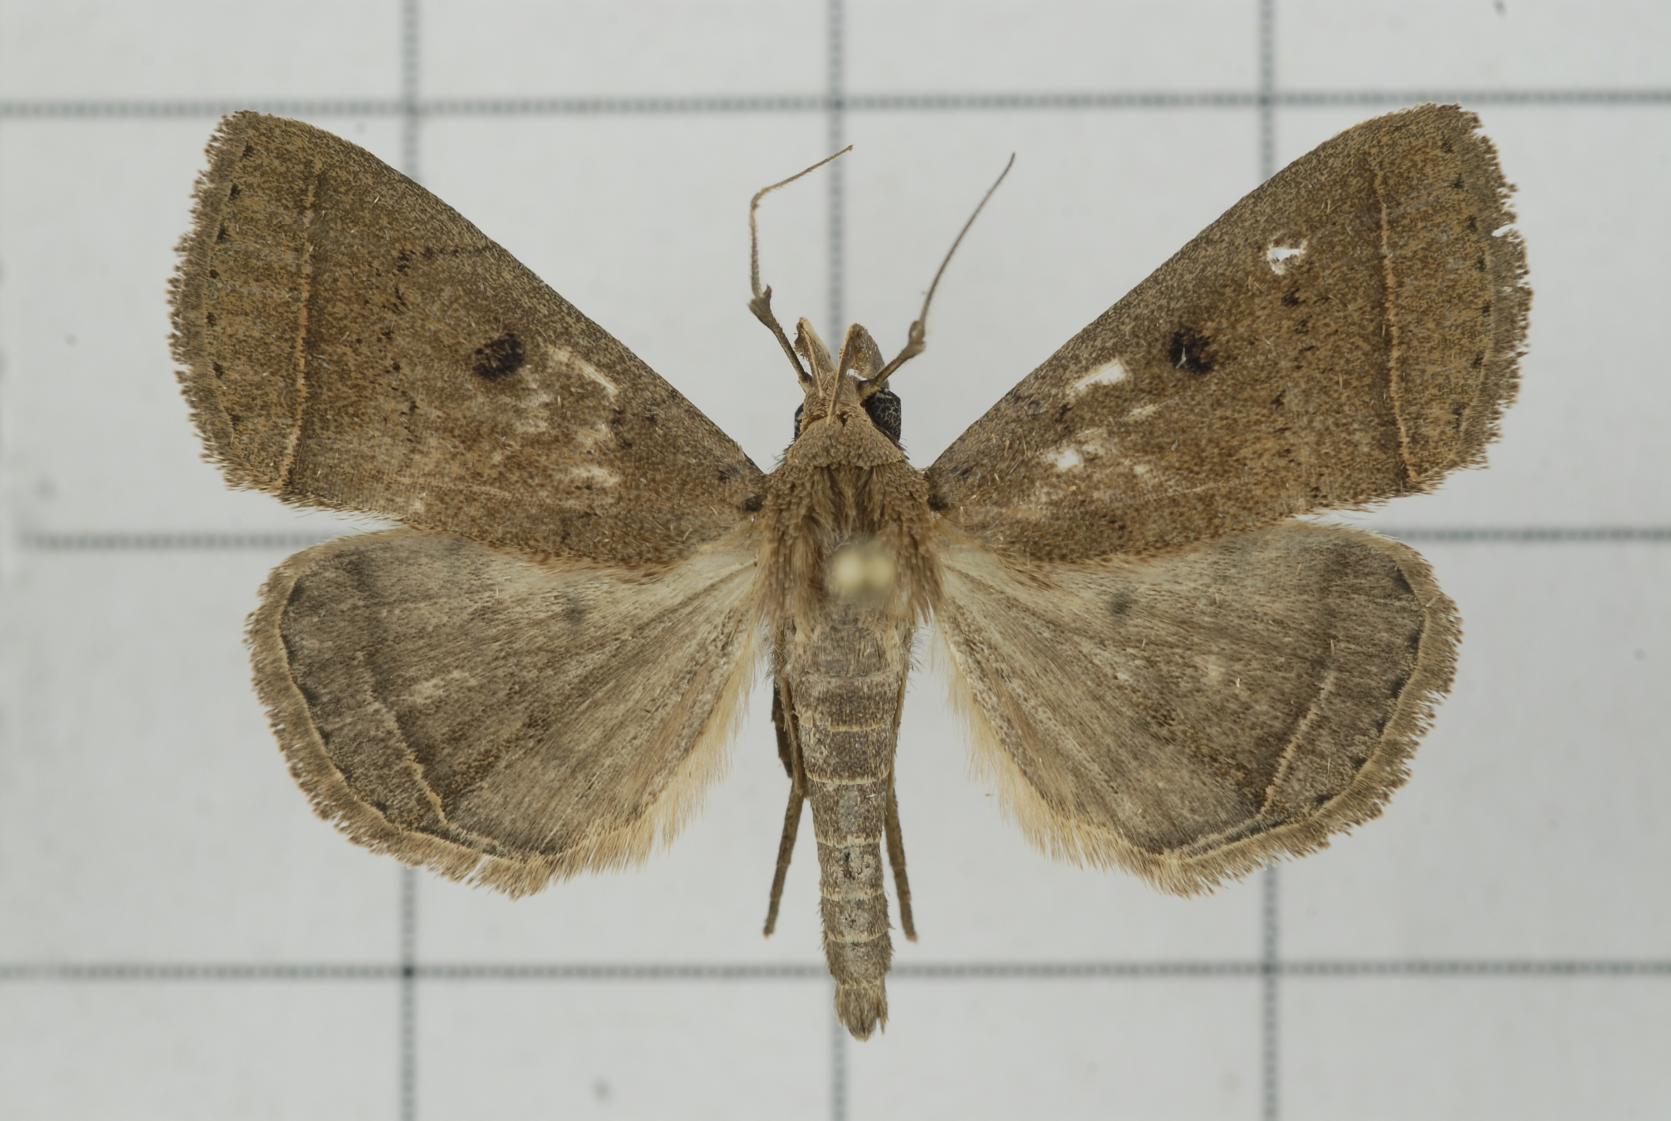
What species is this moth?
Simplicia discosticta
